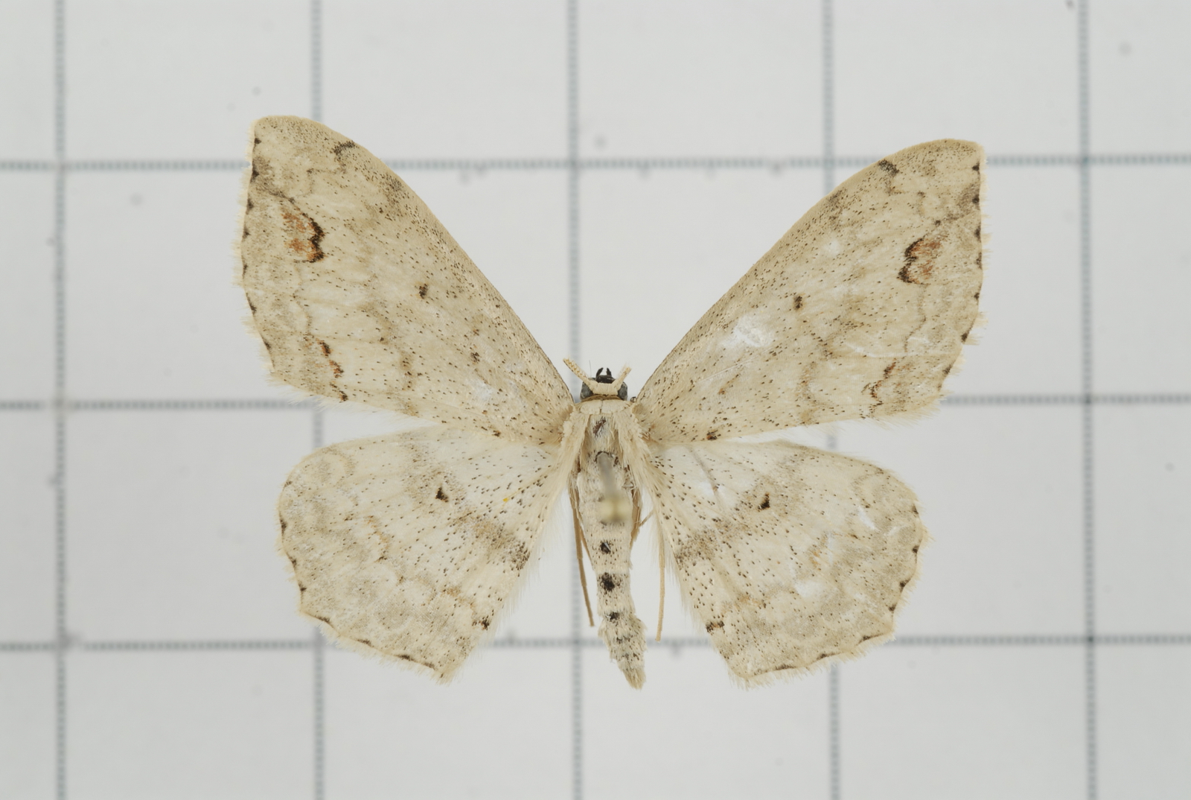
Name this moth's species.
Scopula anatreces
